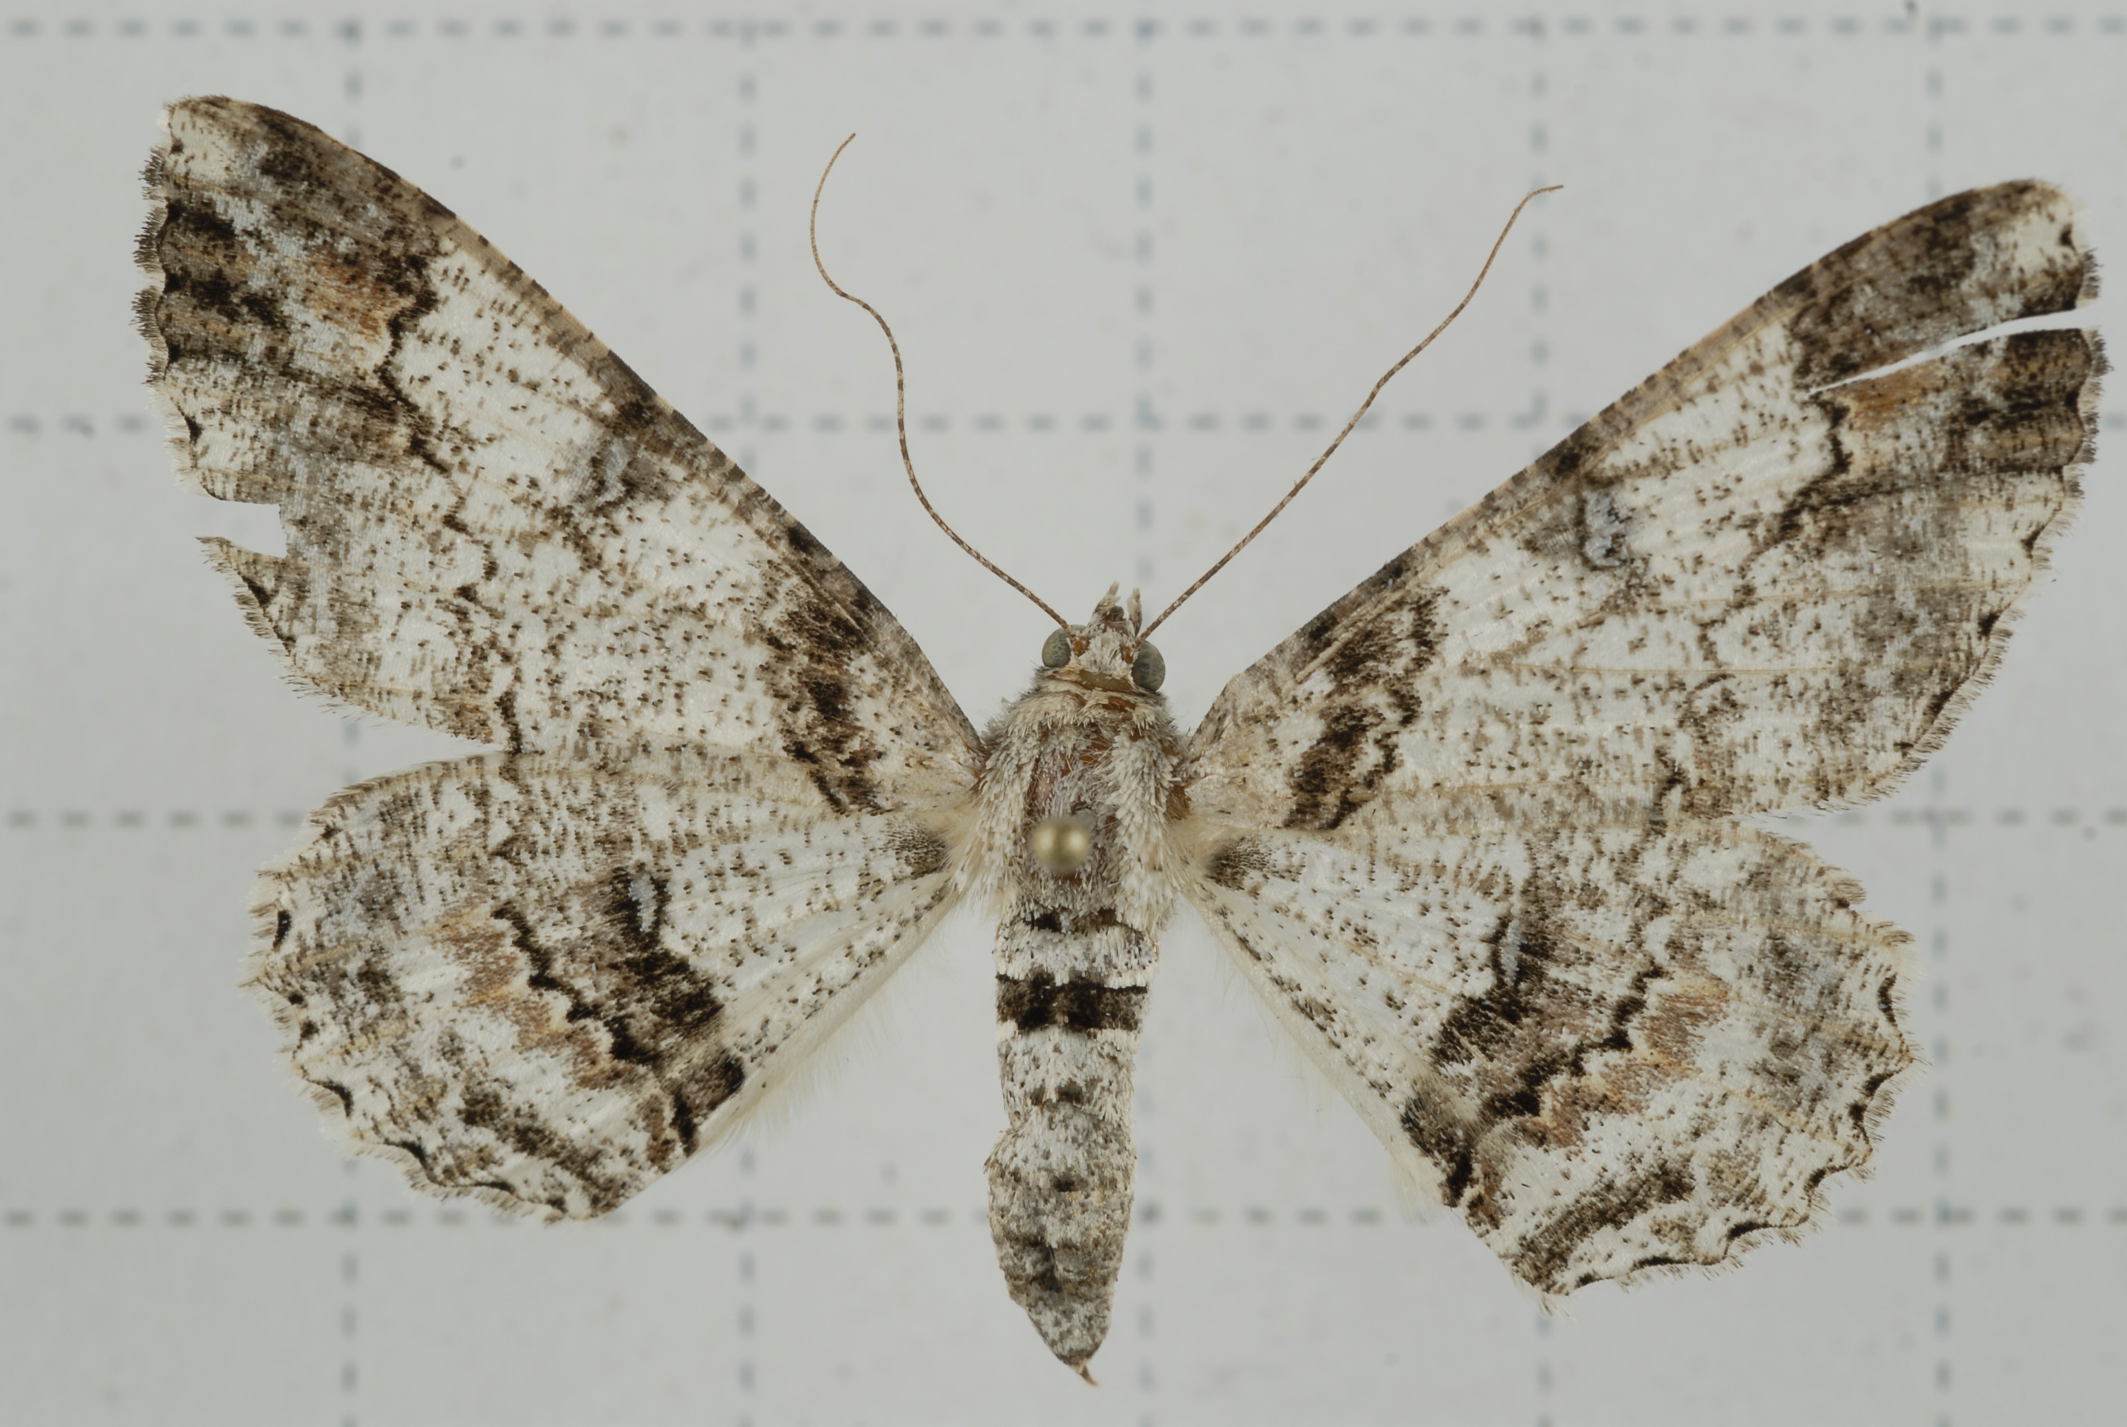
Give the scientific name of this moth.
Cleora fraterna
